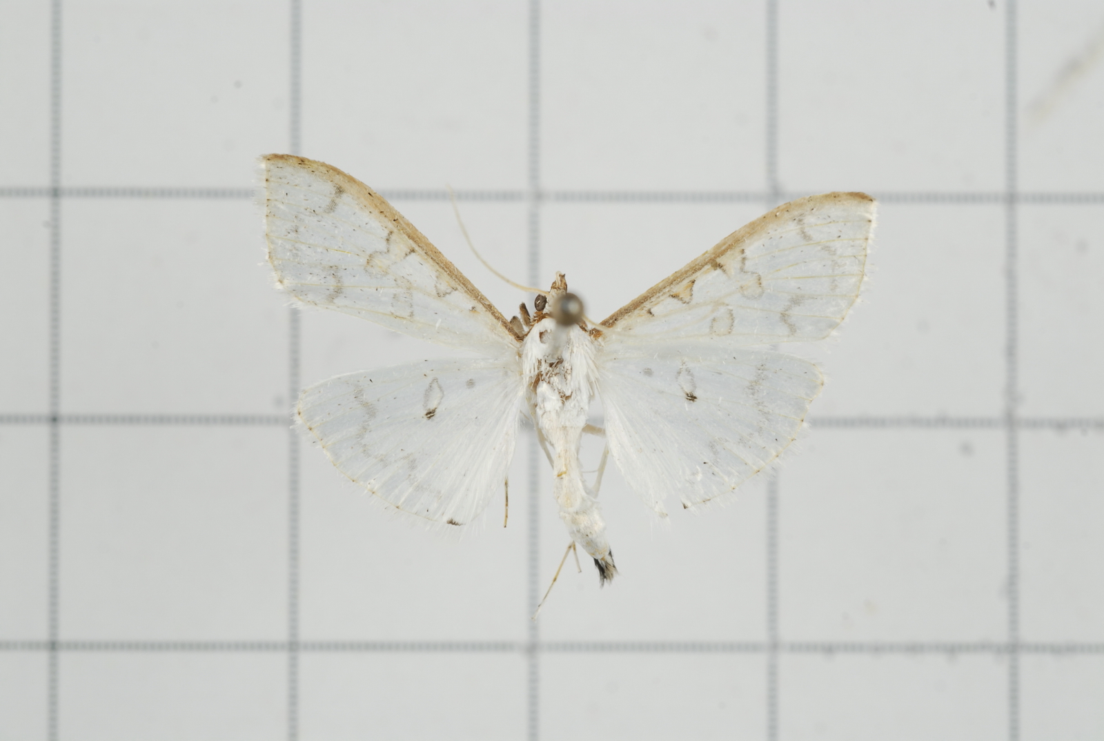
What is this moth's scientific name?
Palpita hypohomalia
